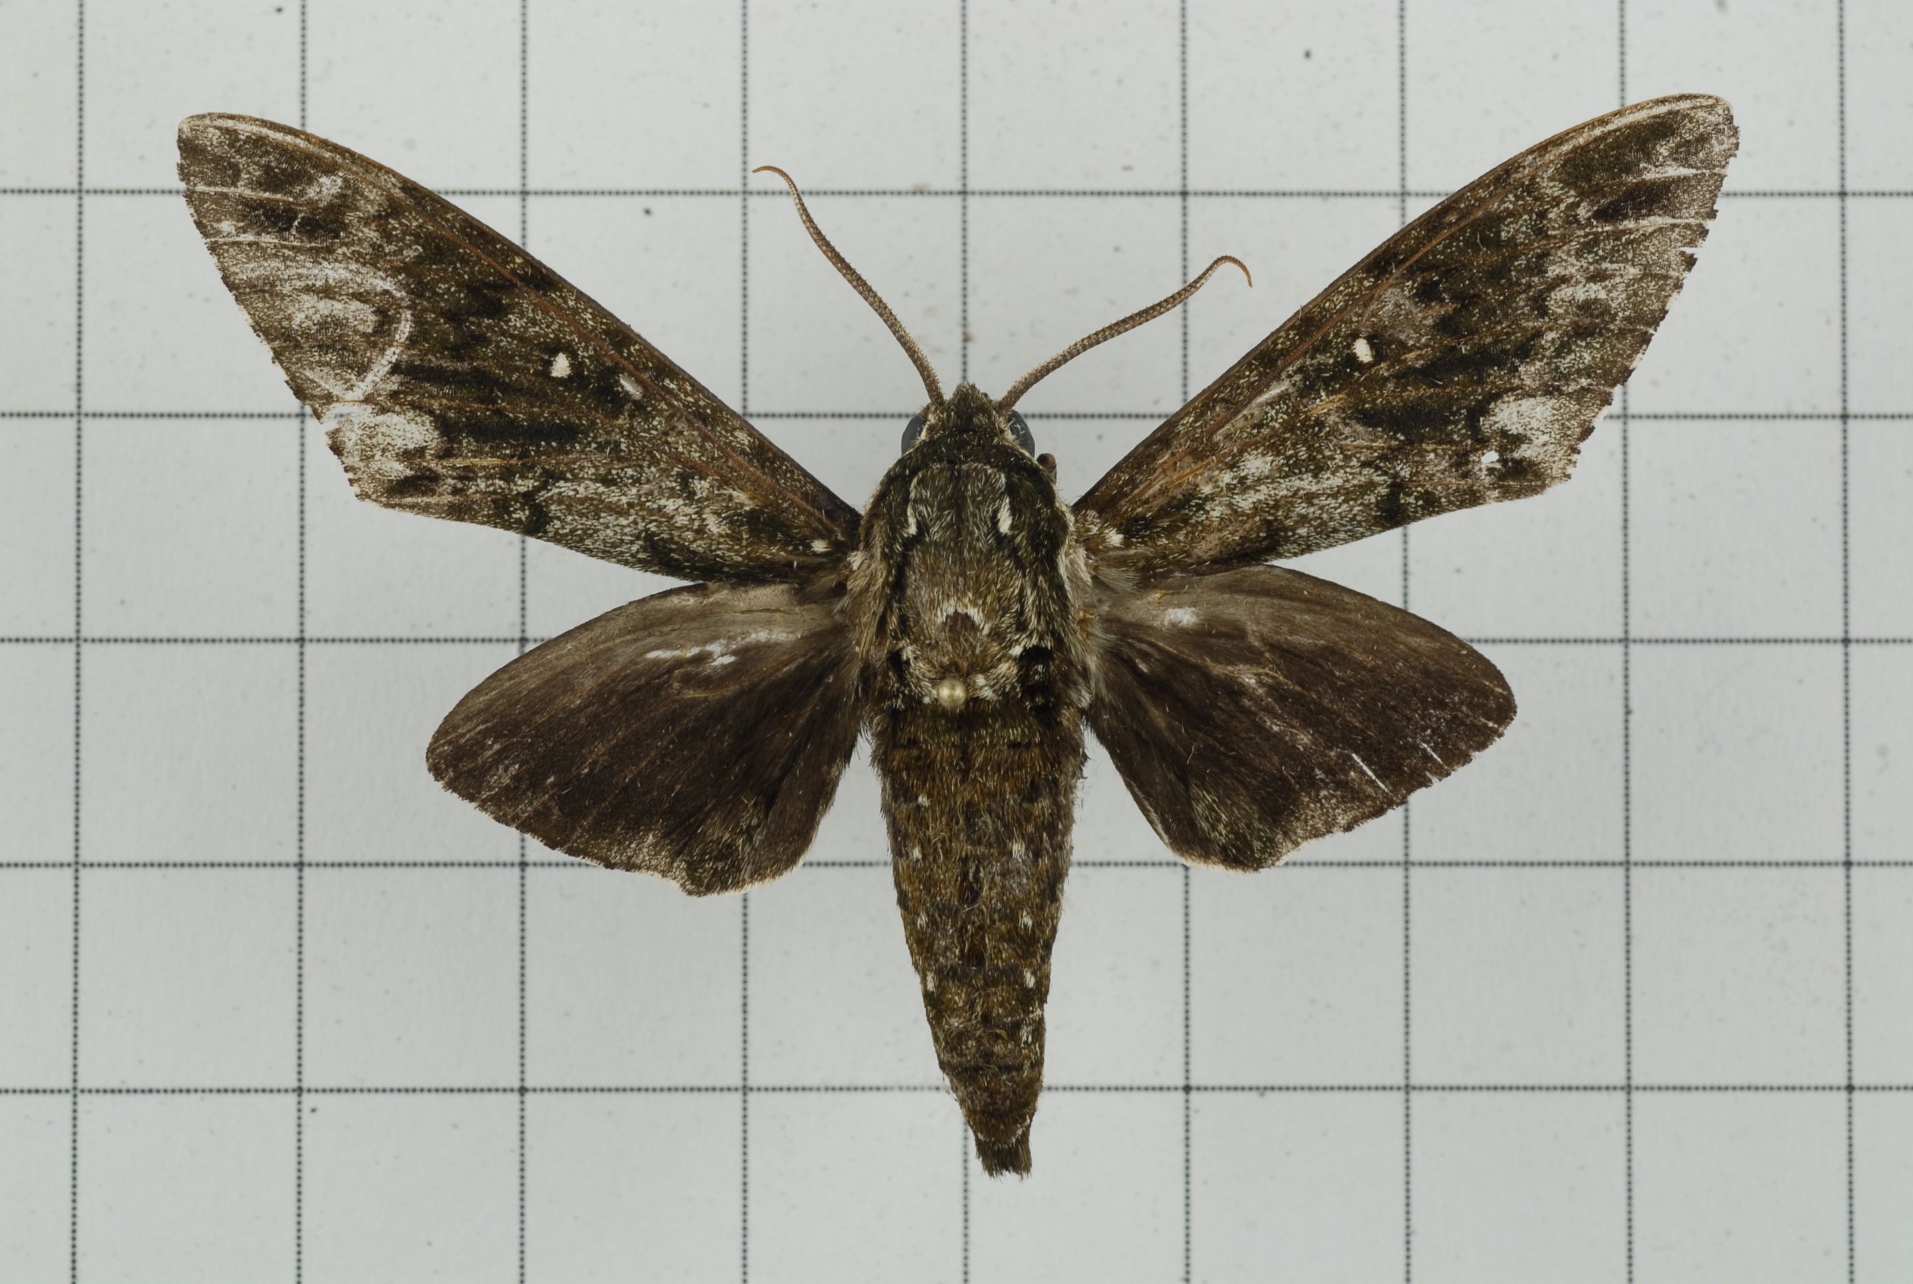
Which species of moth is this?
Dolbina formosana
